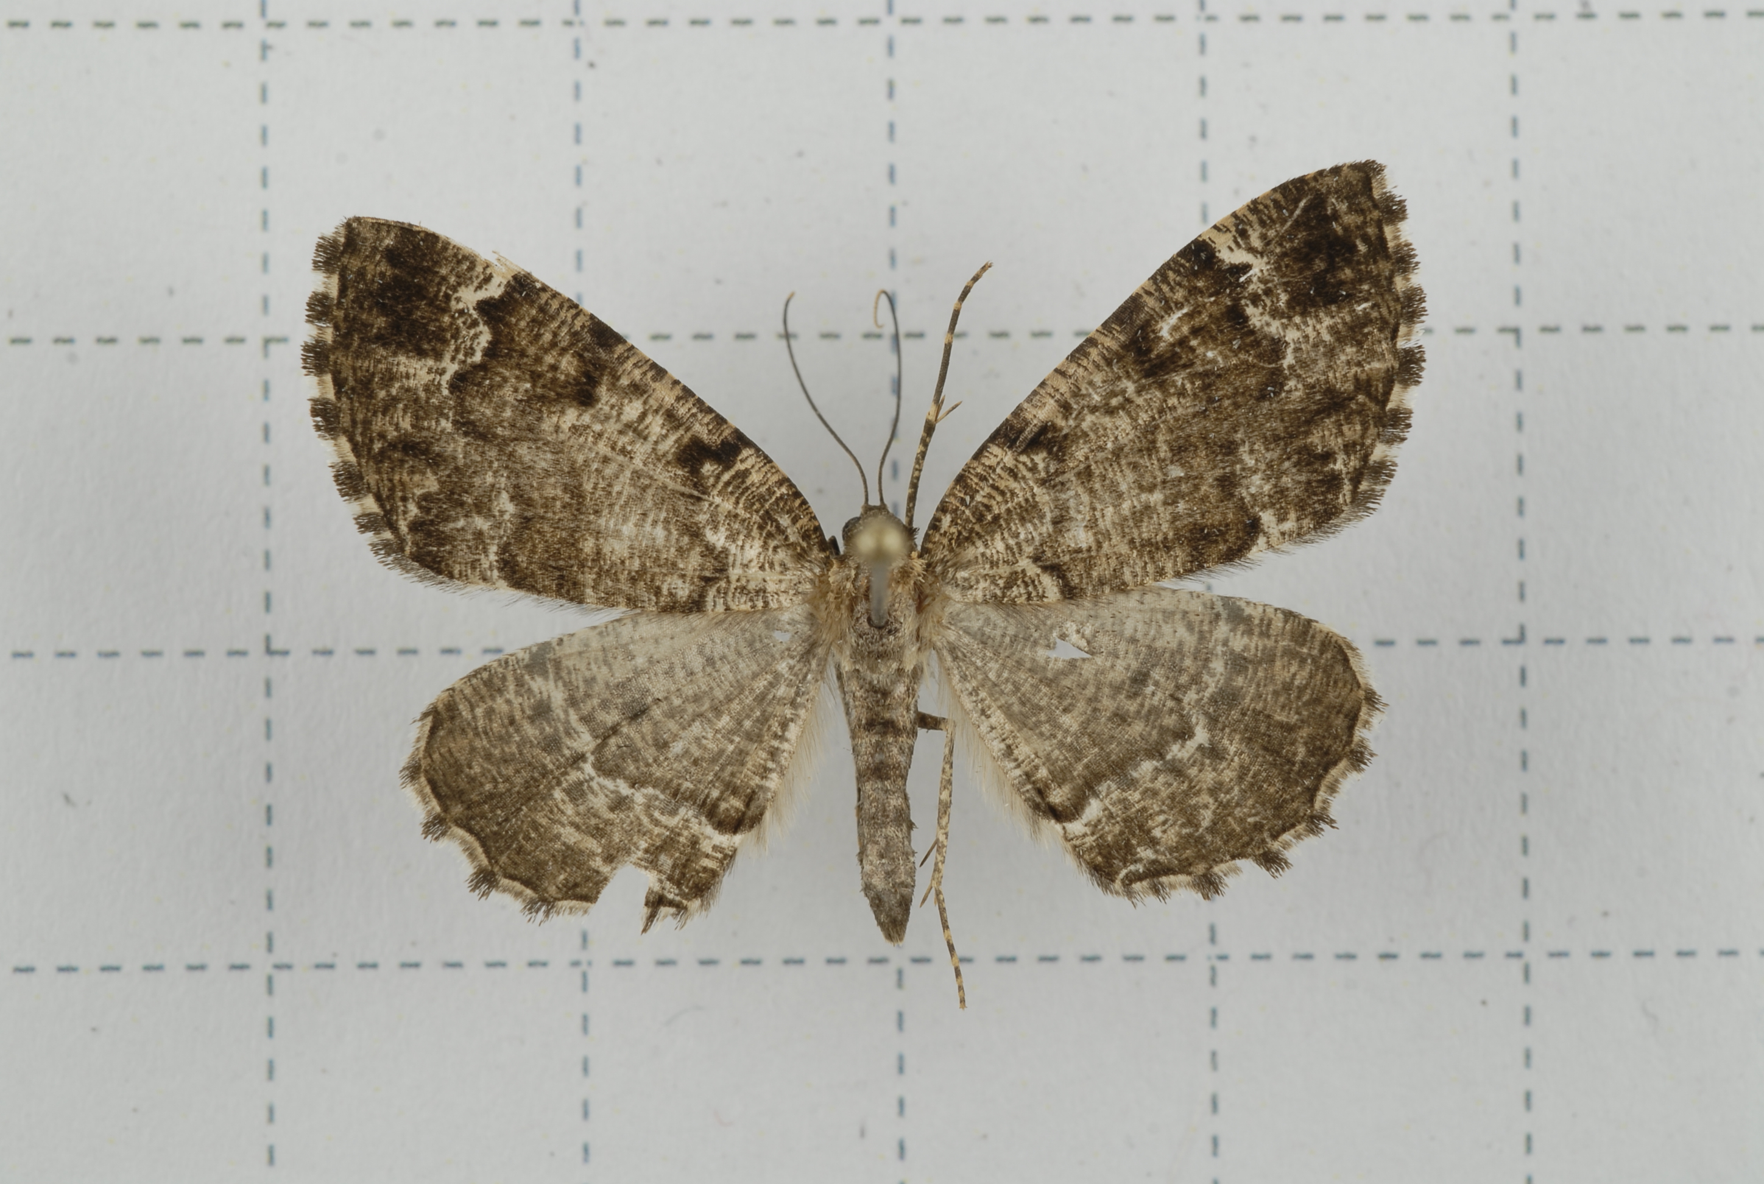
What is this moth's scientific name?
Scionomia sinuosa
